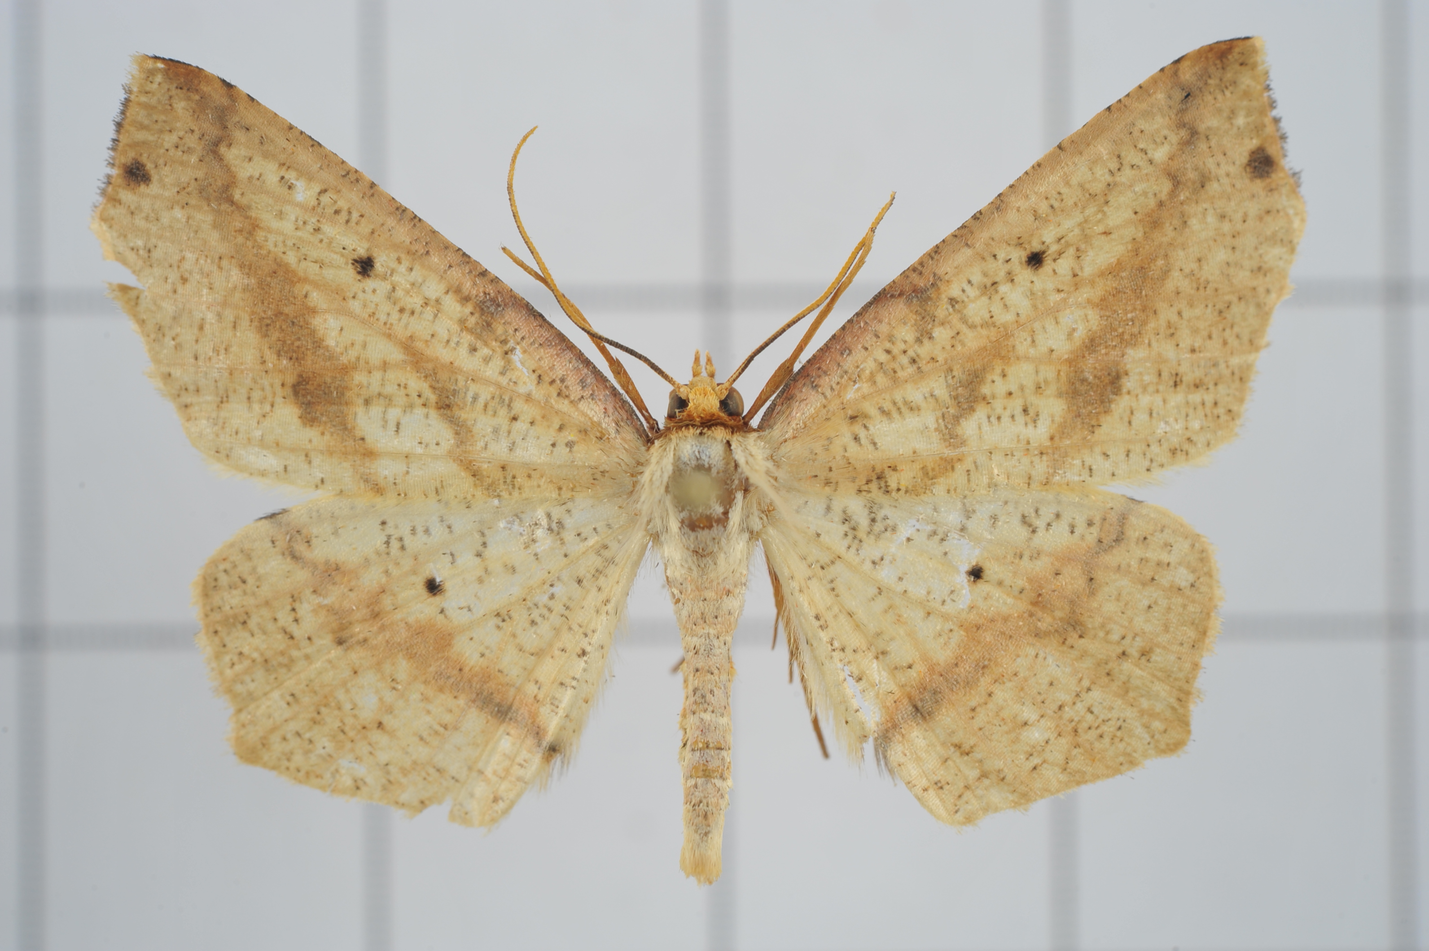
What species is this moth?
Pareclipsis serrulata
